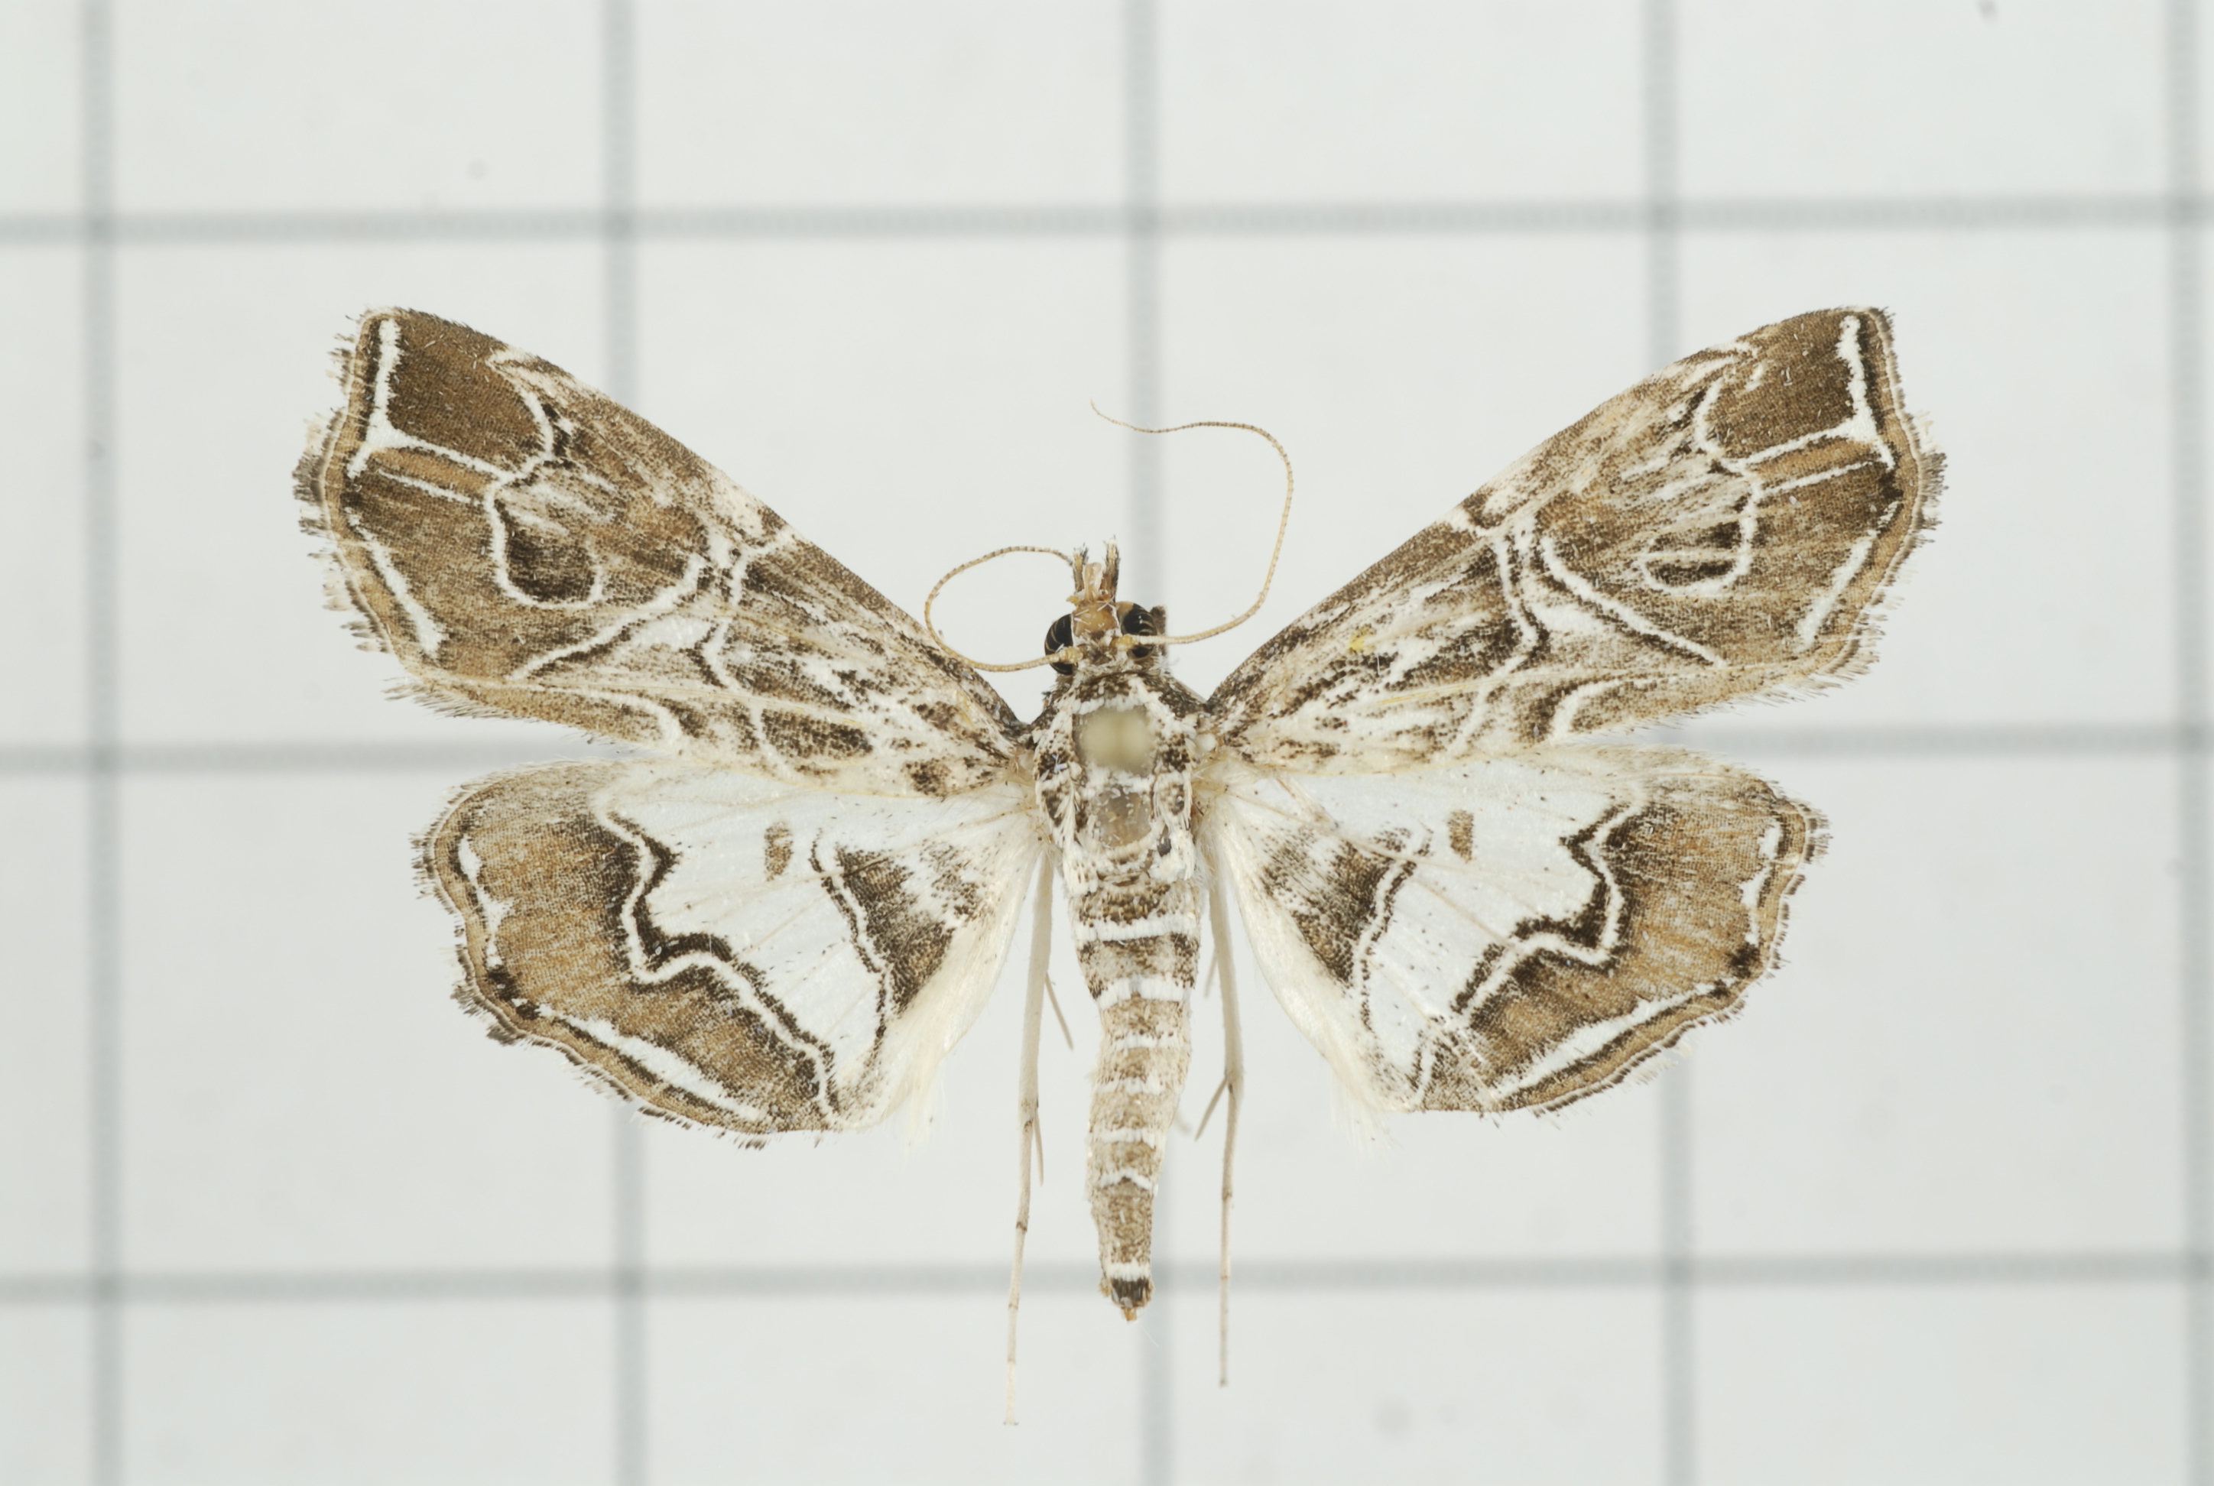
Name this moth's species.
Paracymoriza vagalis
